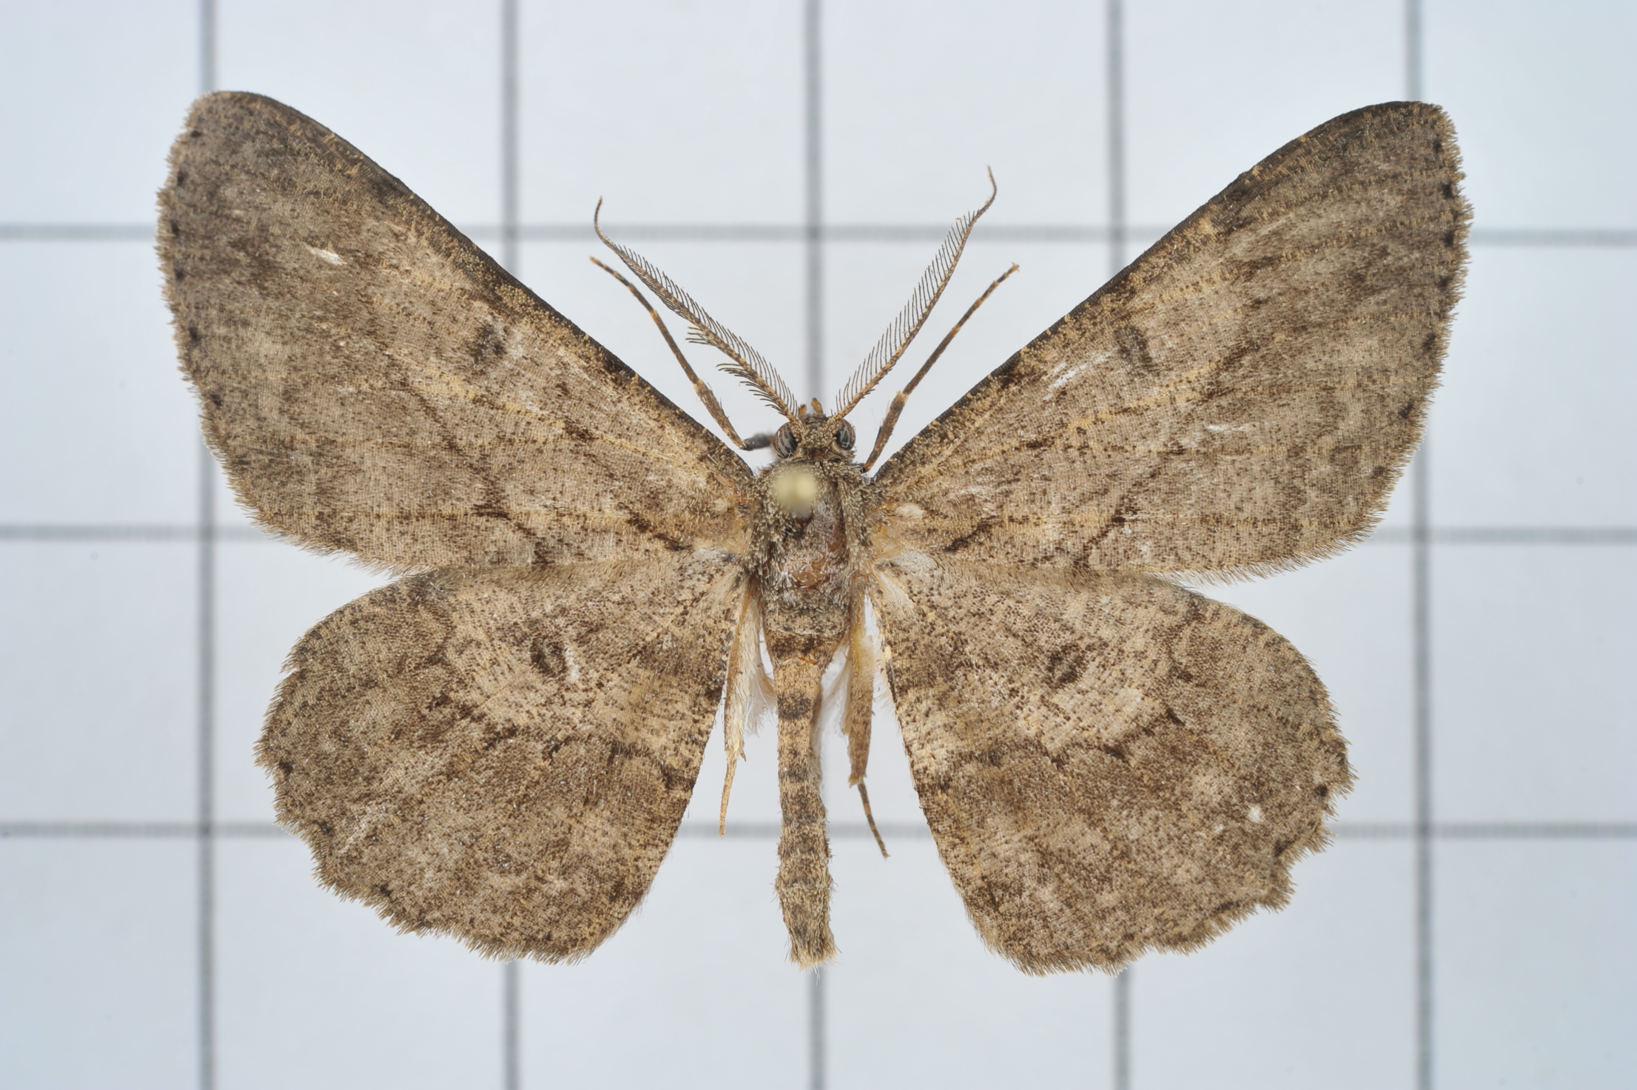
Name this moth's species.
Hypomecis punctinalis glos
